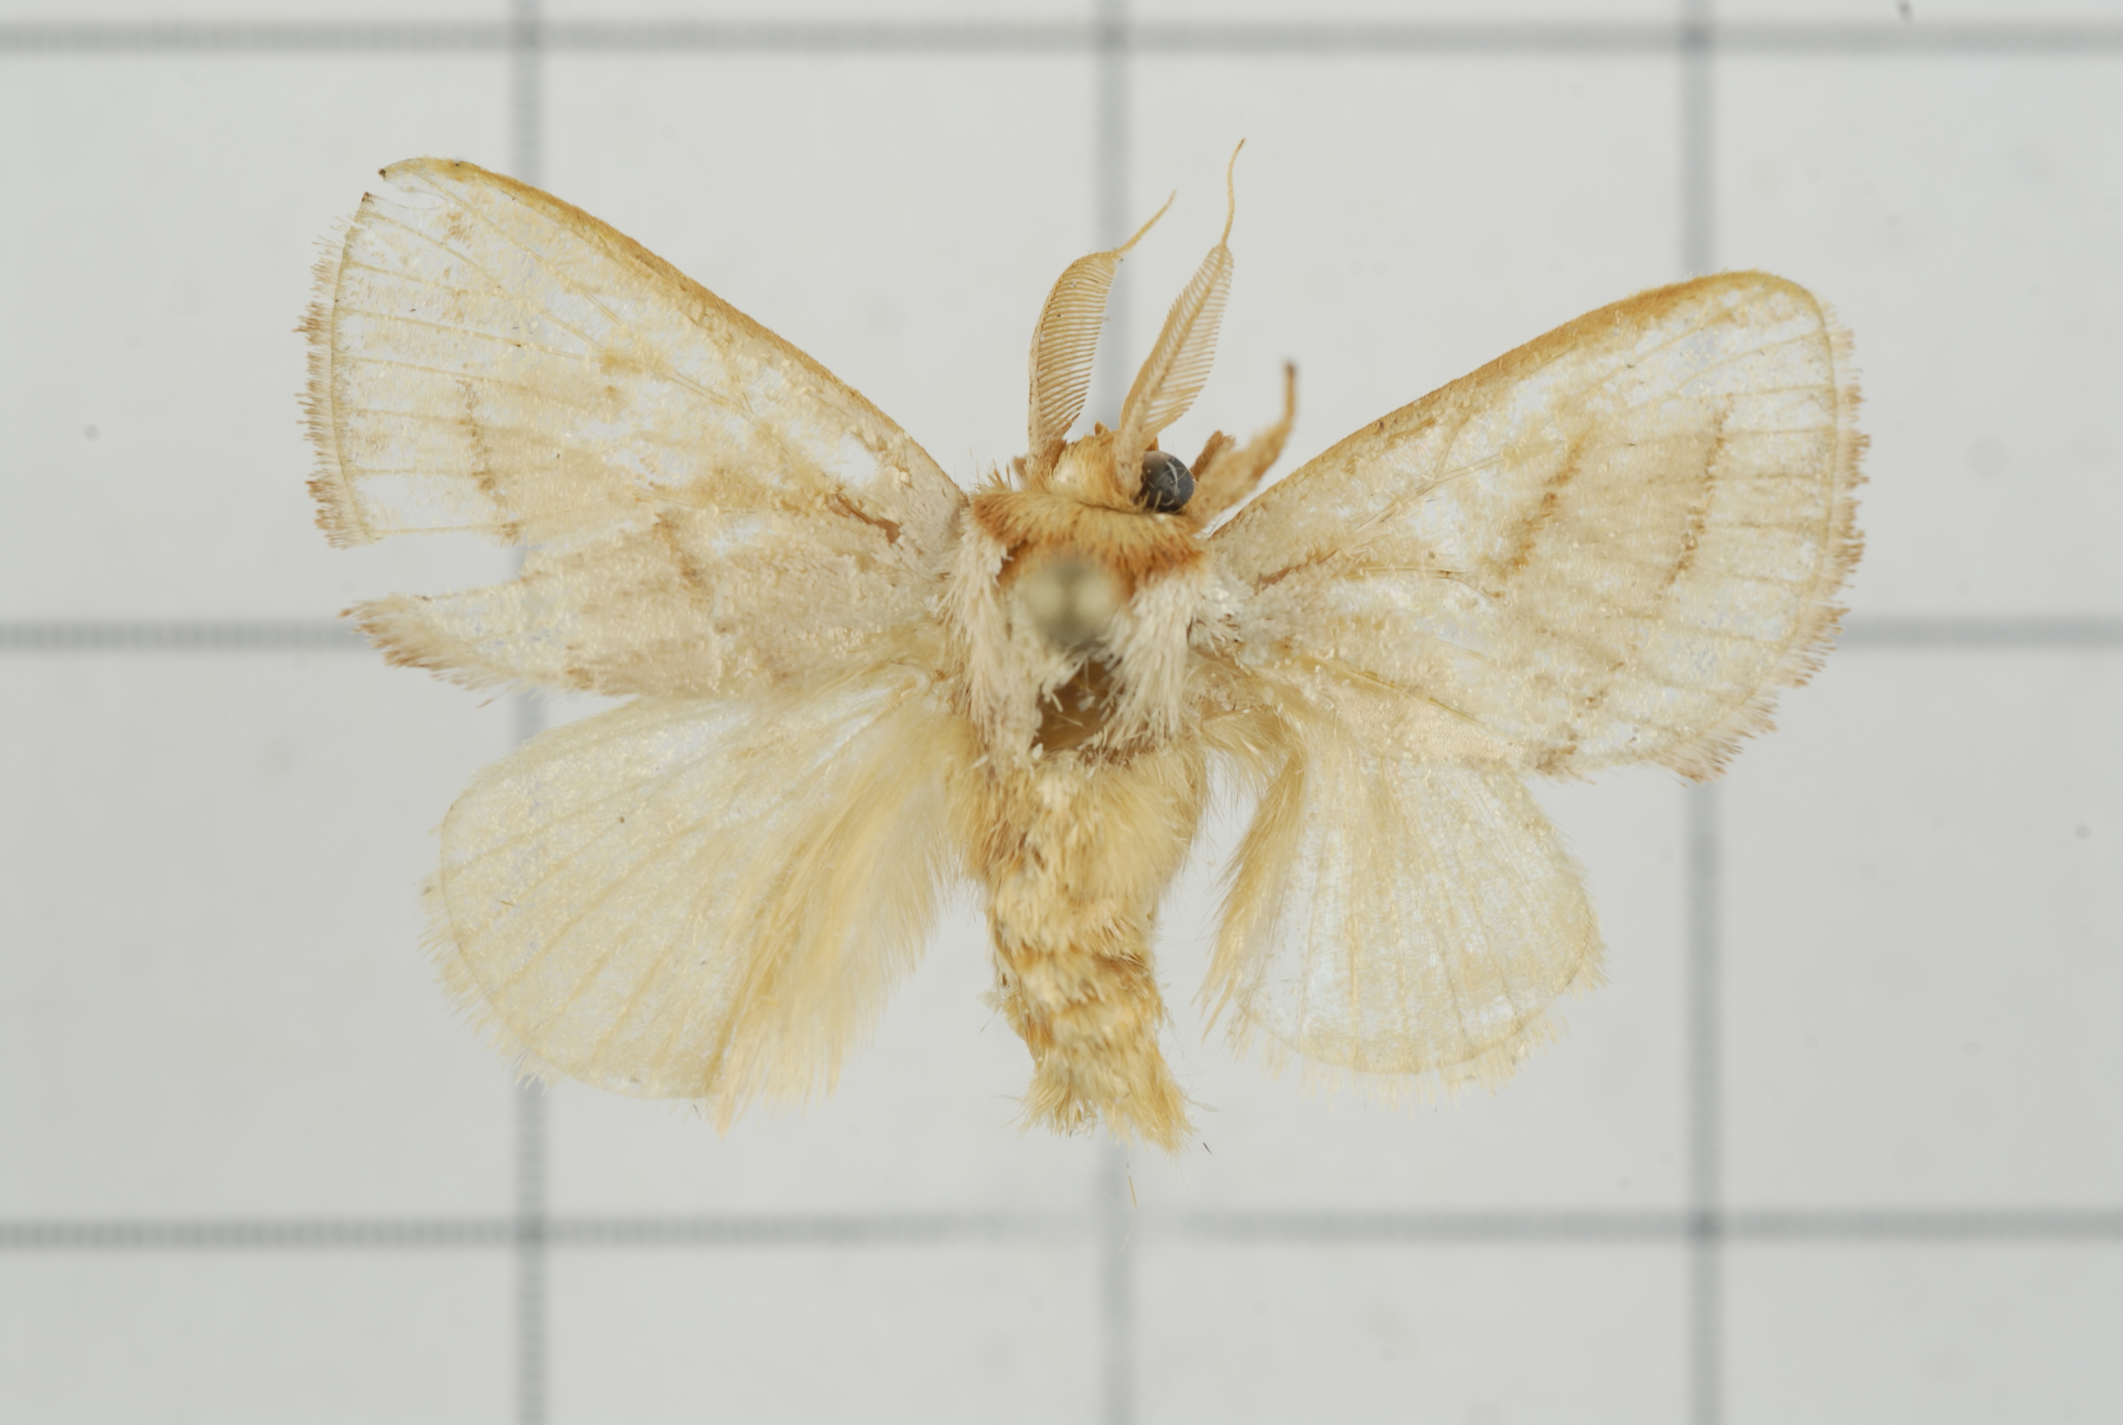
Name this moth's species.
Cania heppneri
